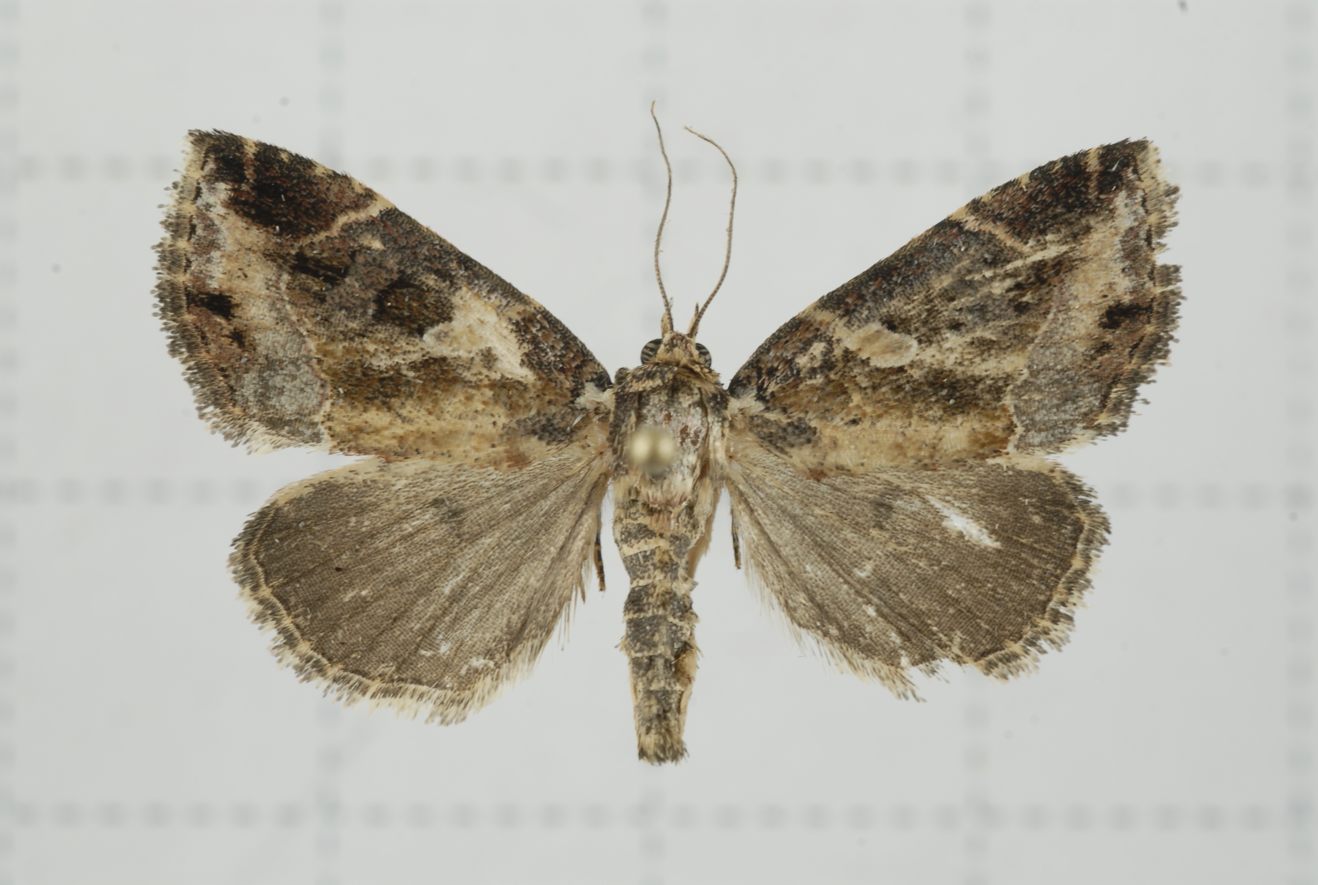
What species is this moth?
Pseudodeltote postvittata
